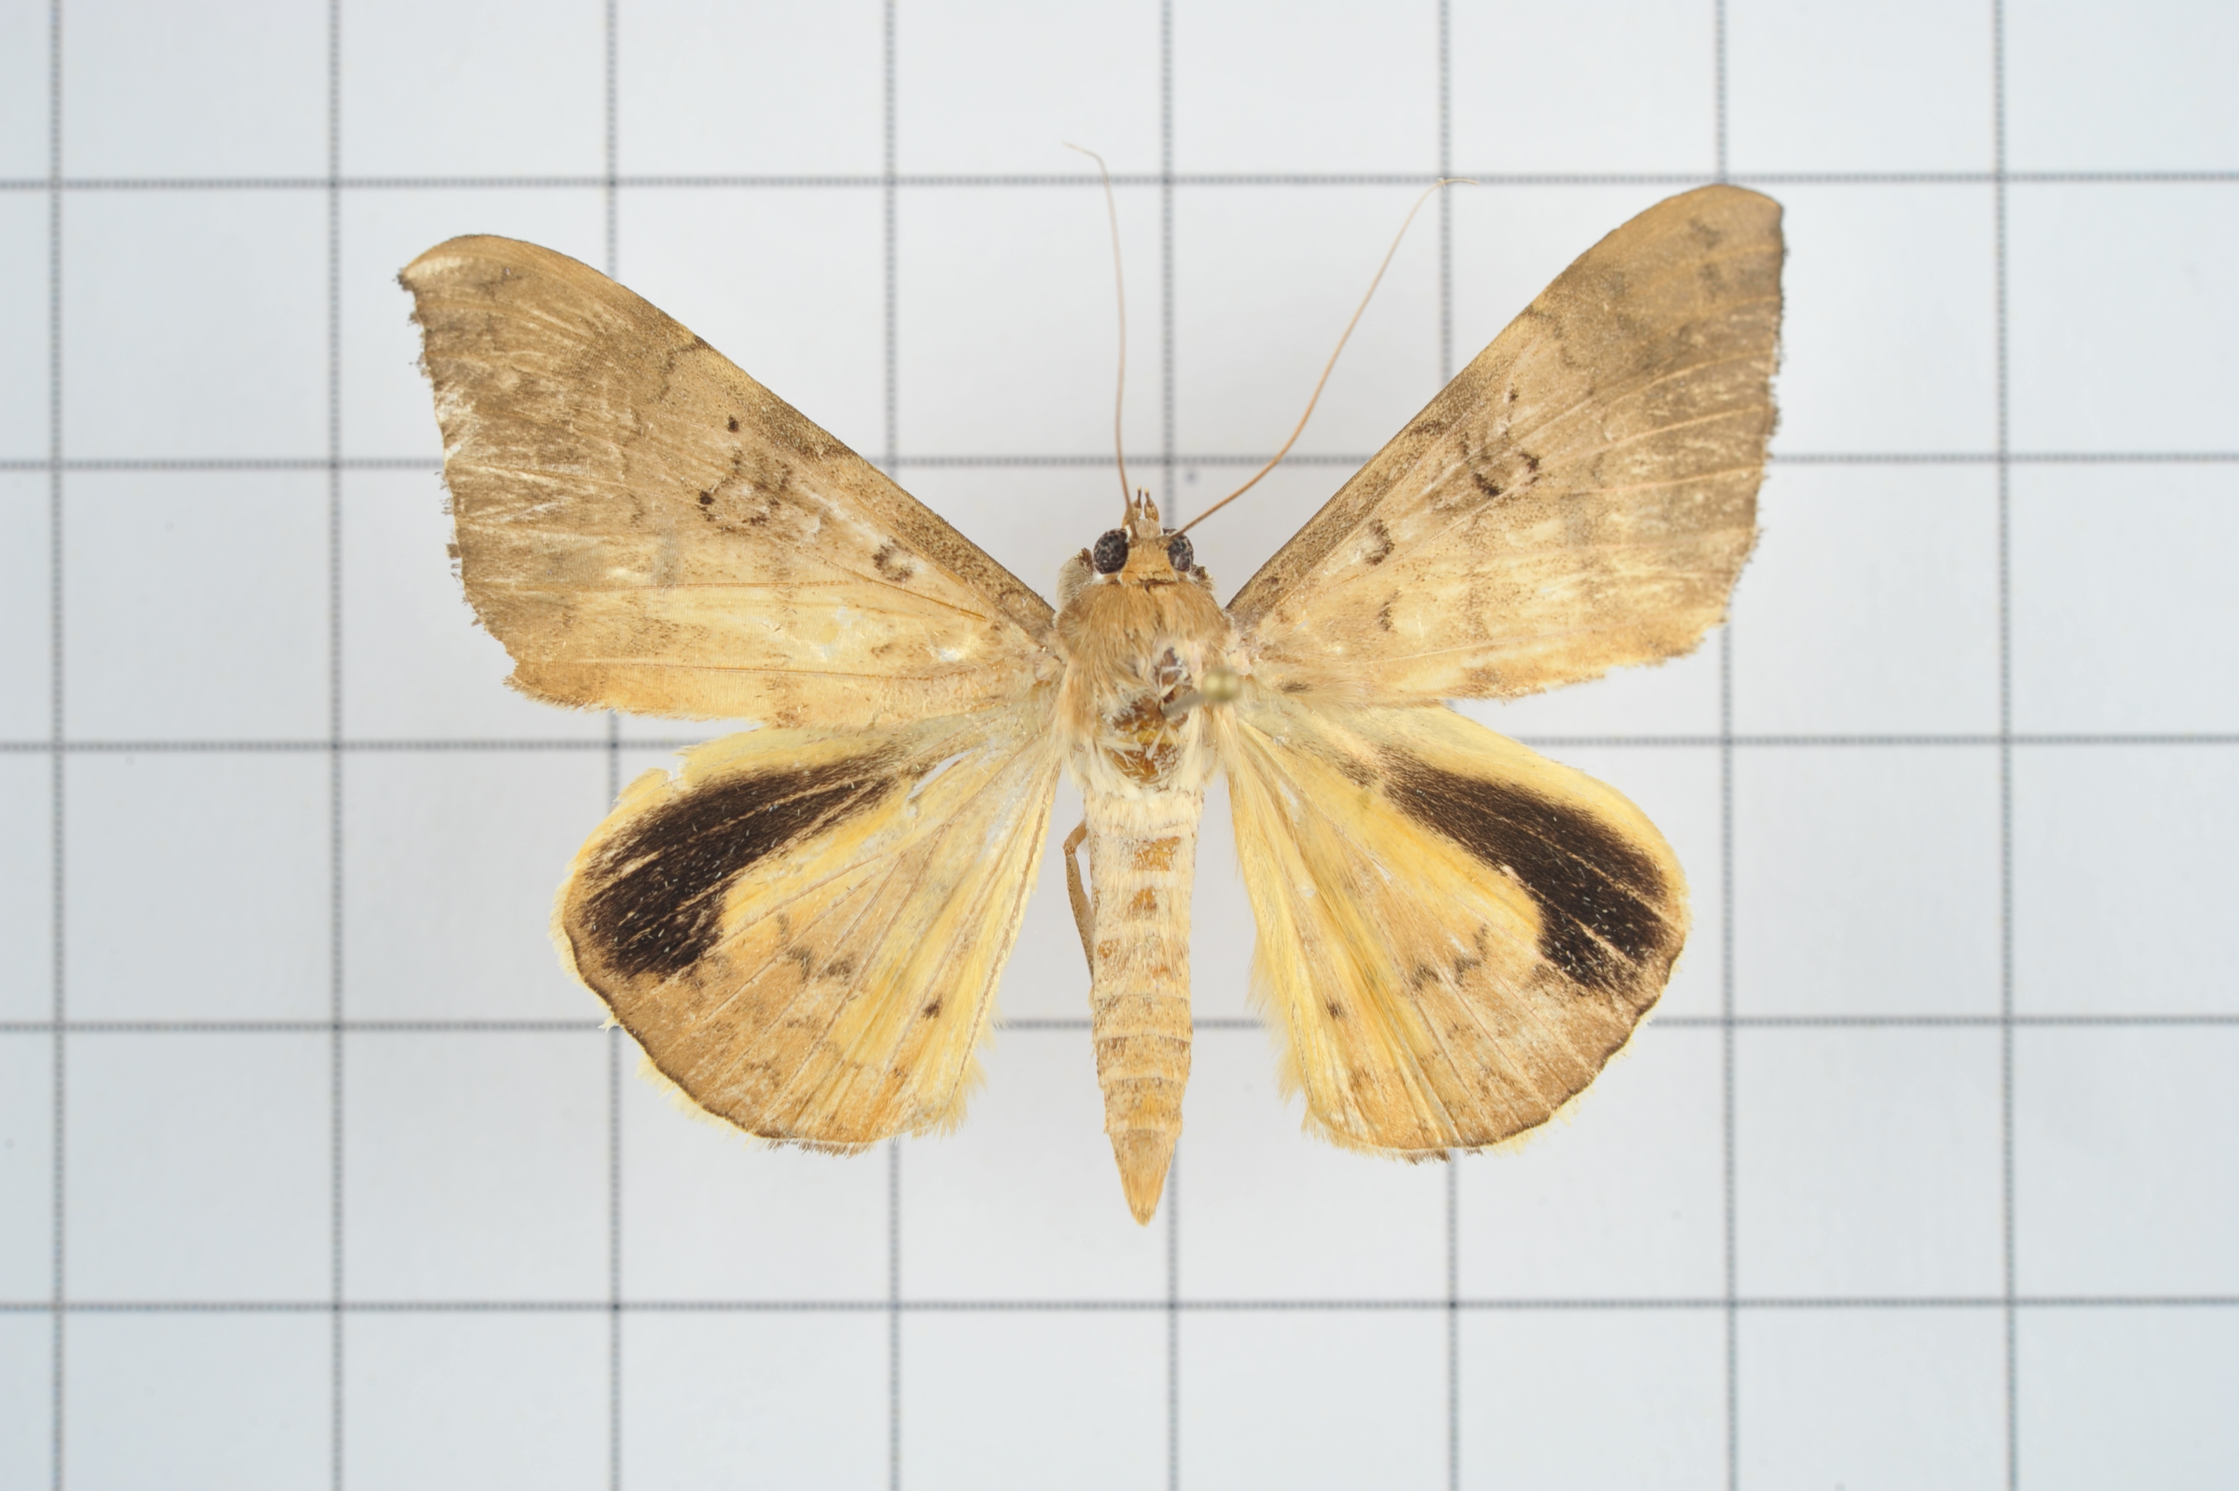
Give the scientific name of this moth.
Oxyodes scrobiculata
